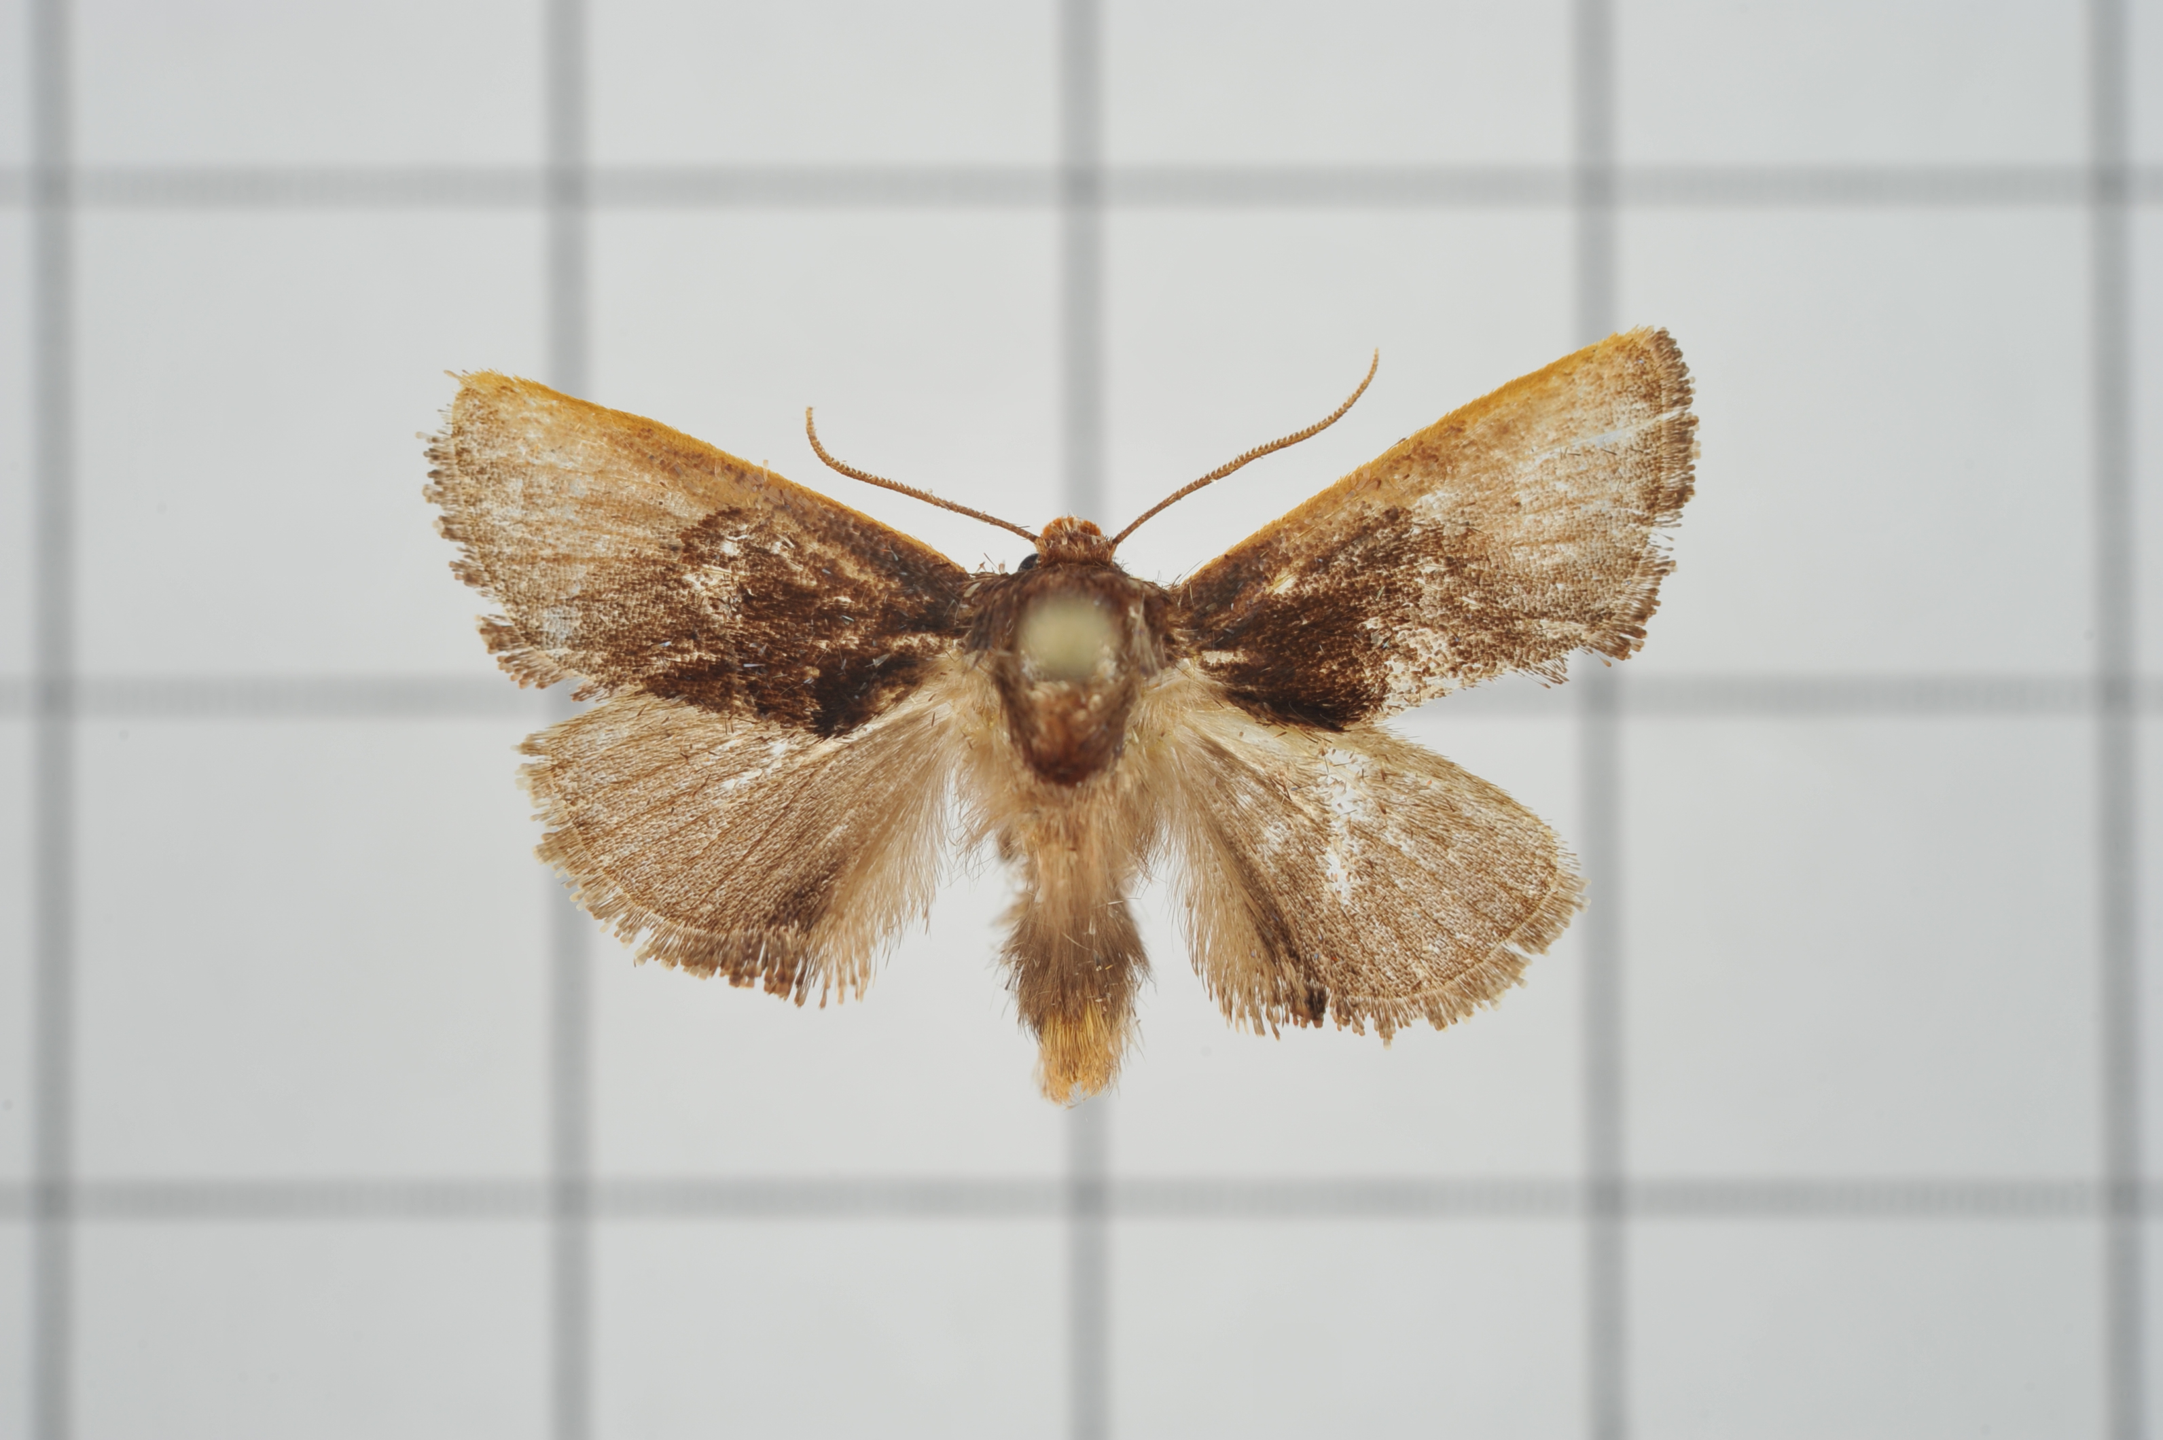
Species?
Phrixolepia inouei
